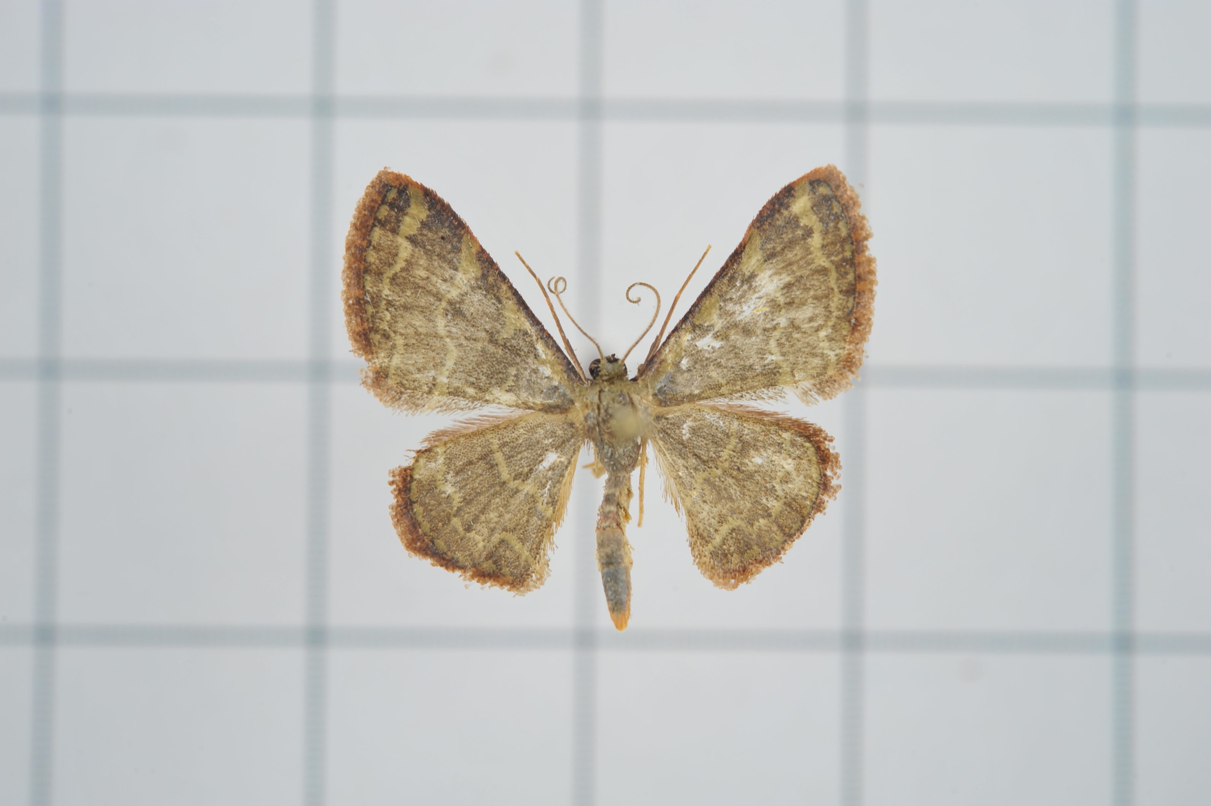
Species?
Idaea costiguttata
